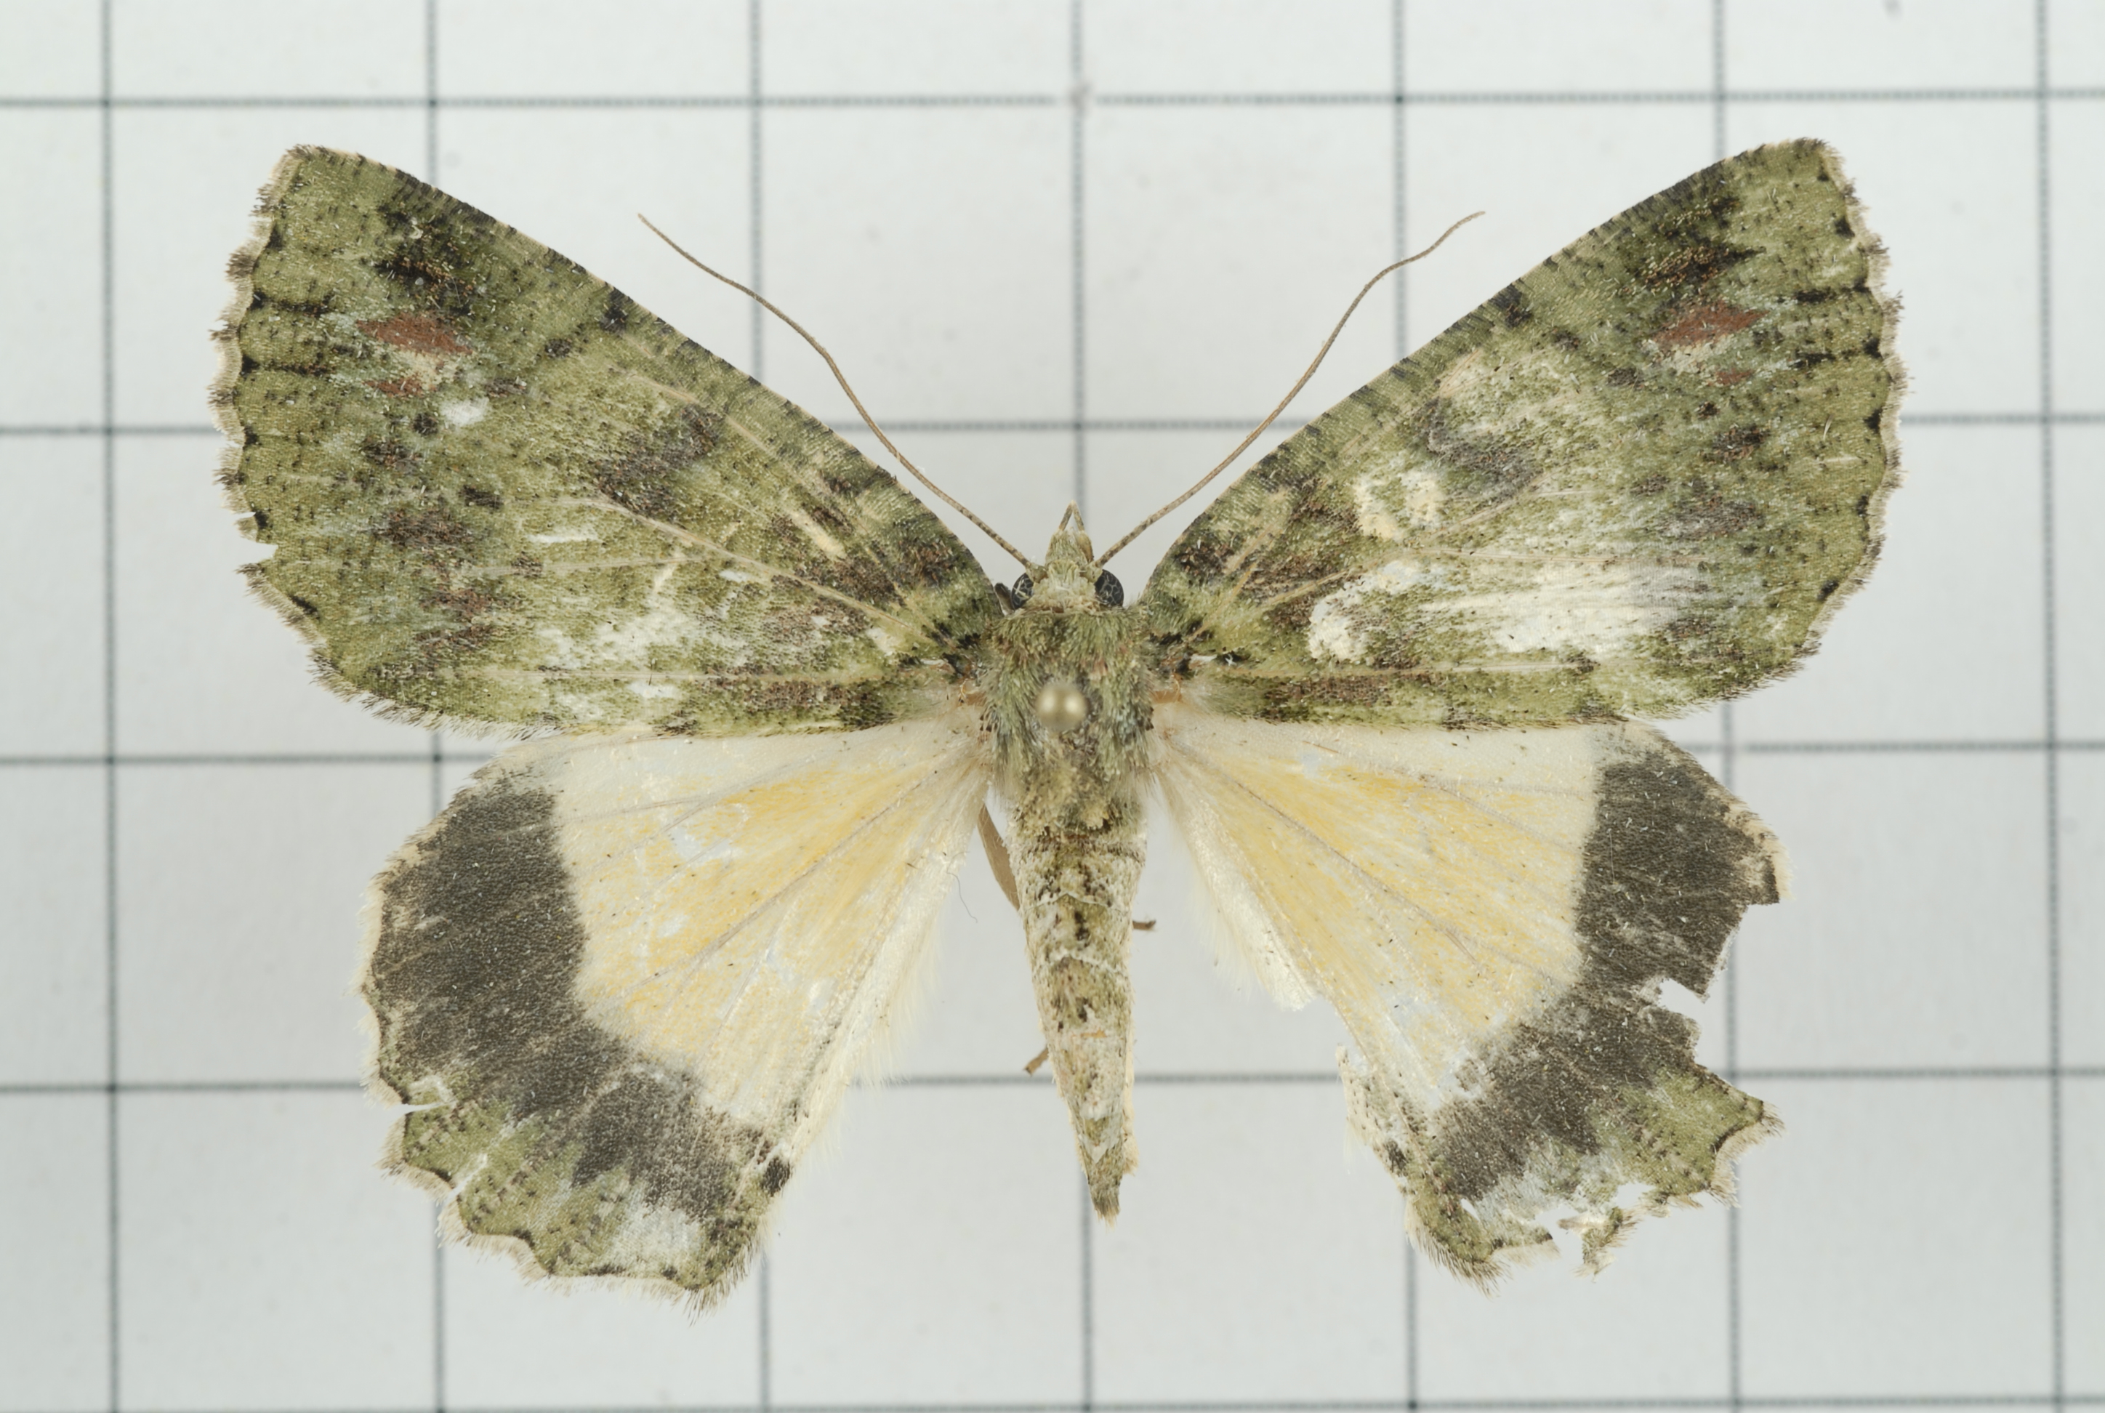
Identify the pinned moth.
Dindica polyphaenaria
